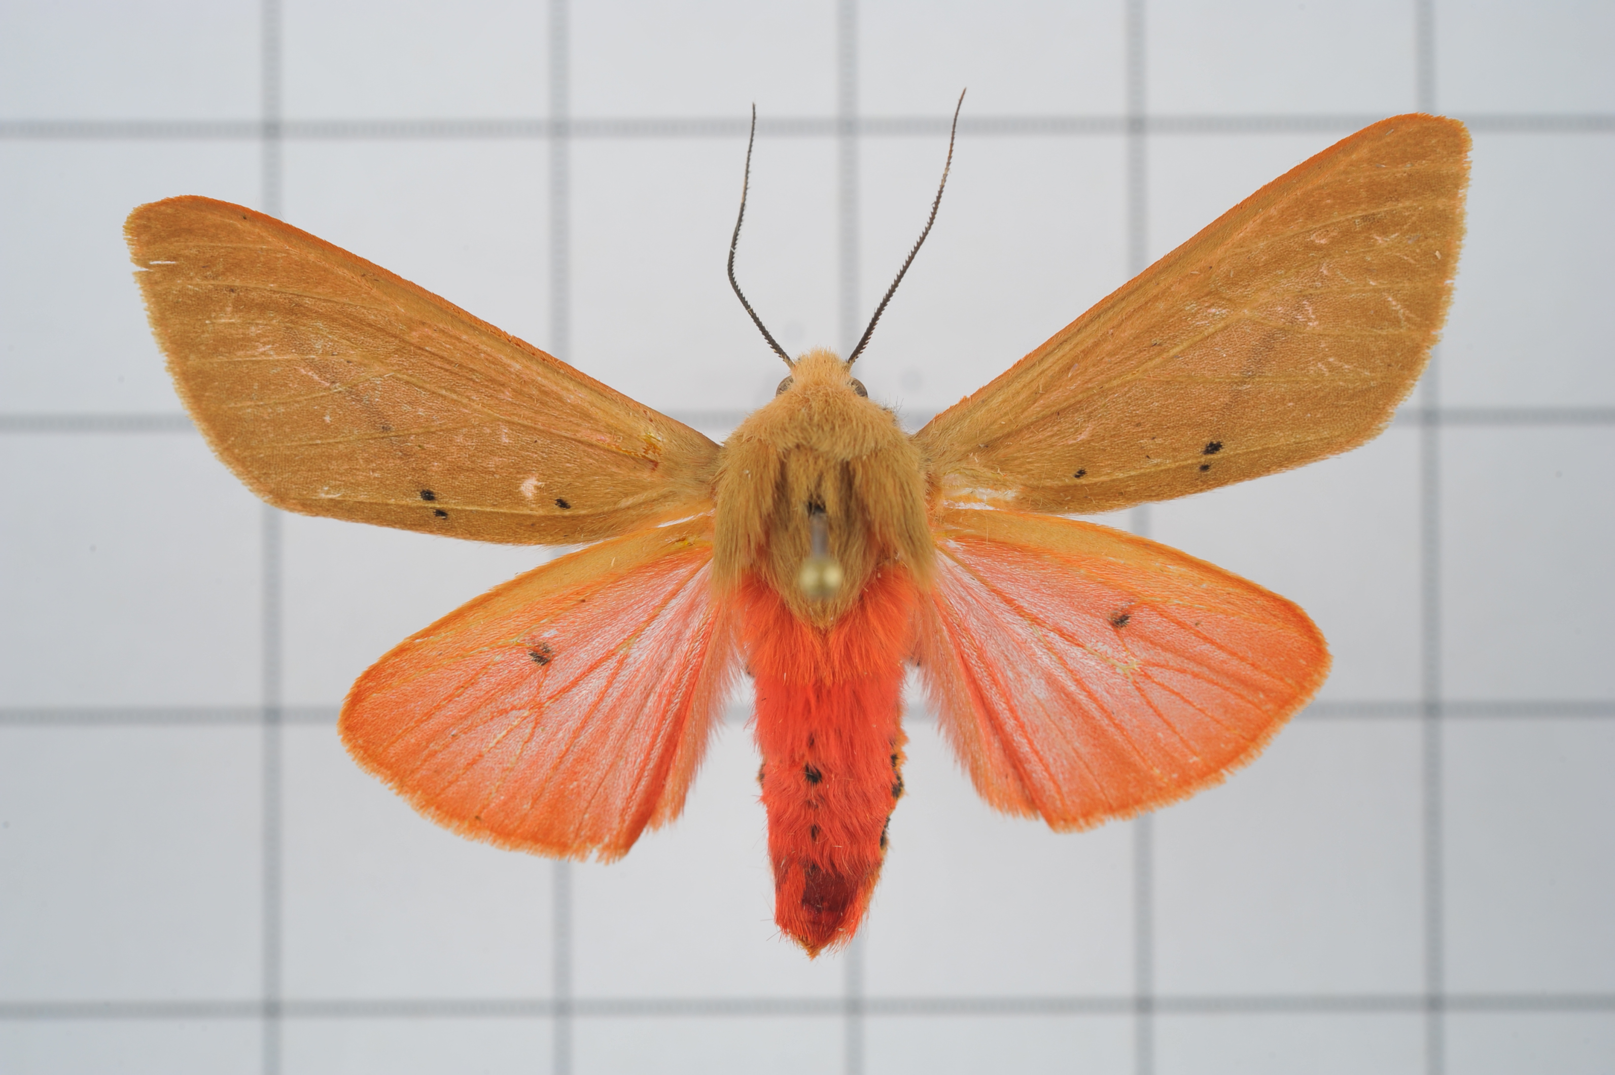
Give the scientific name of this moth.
Spilarctia wilemani
